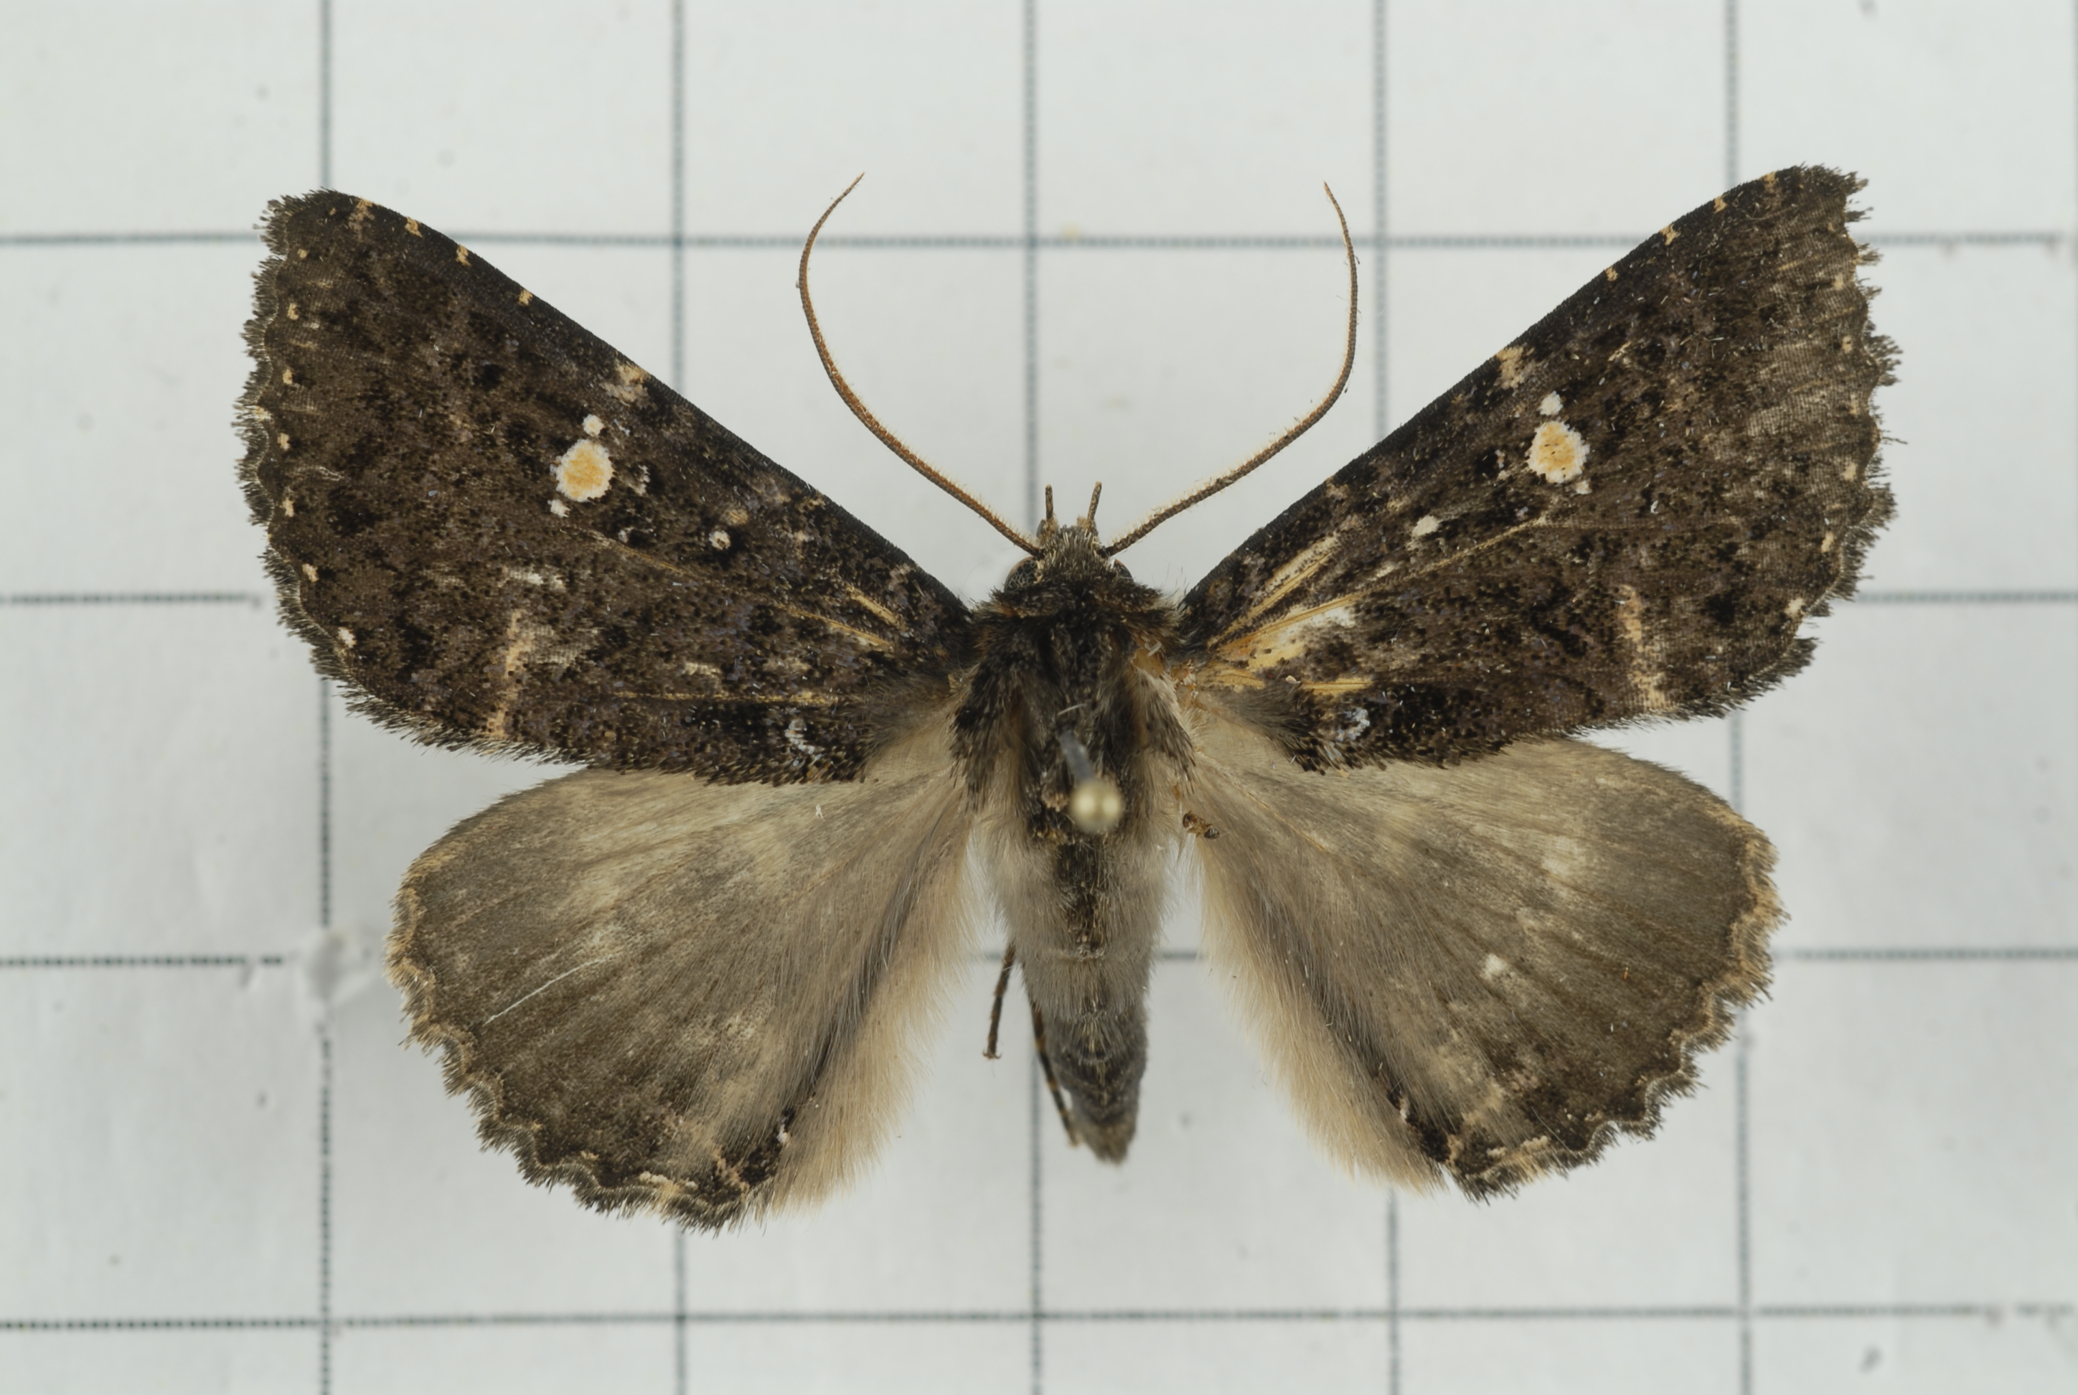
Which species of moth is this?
Hypersypnoides moltrechti
